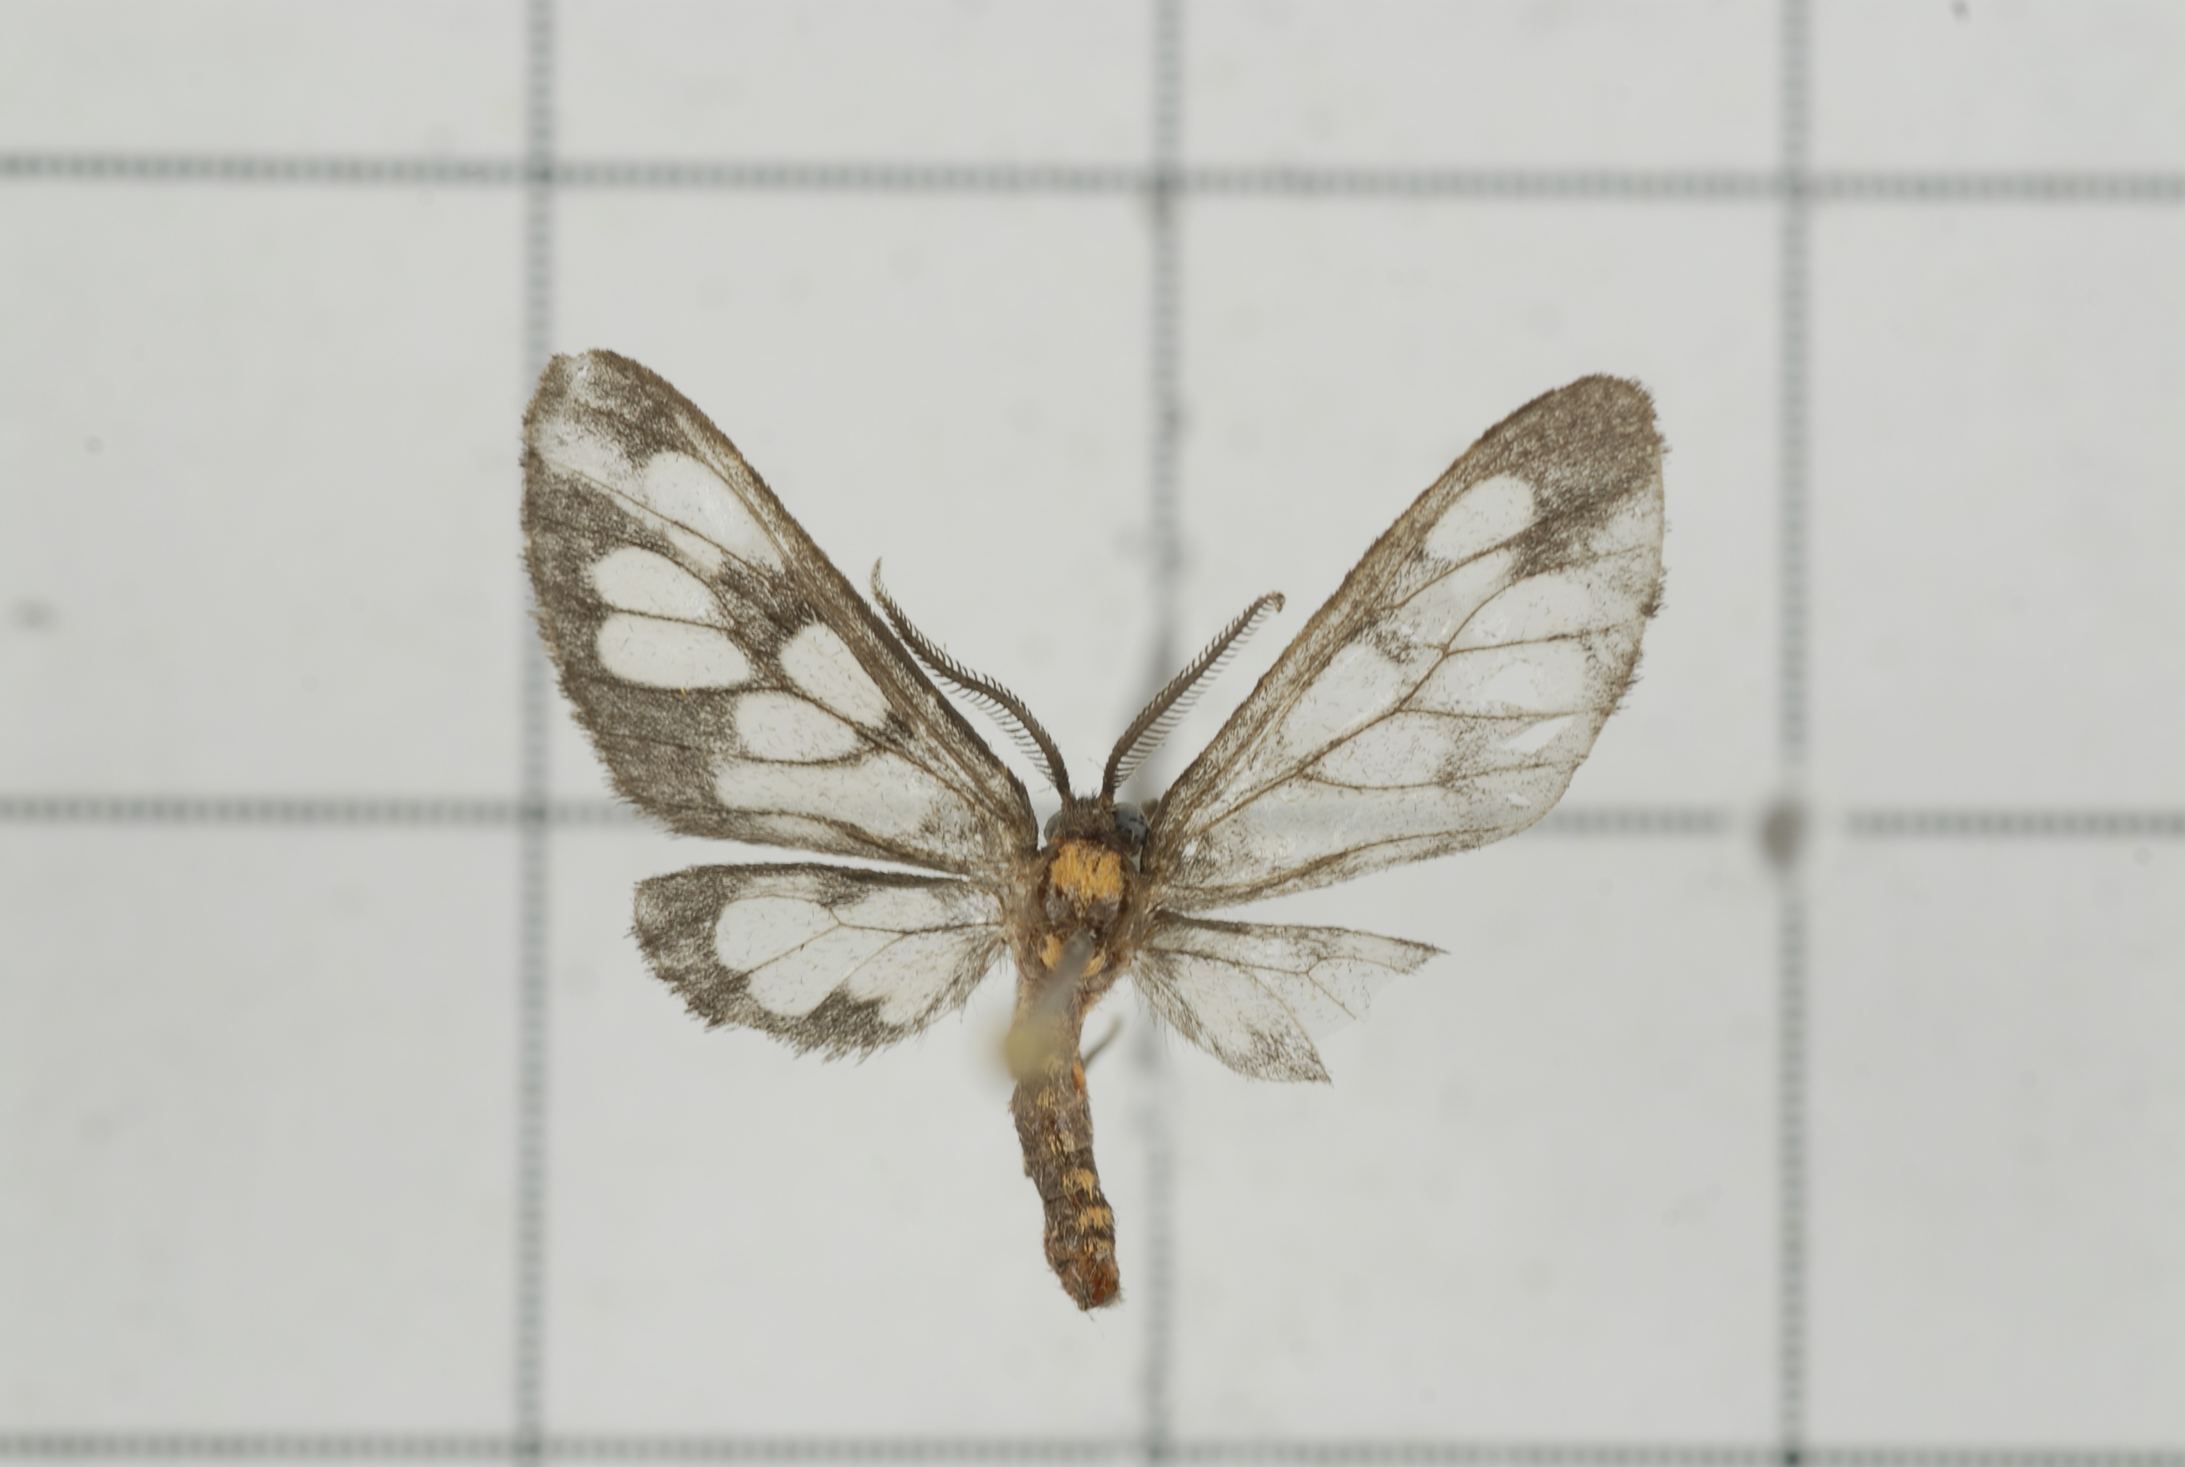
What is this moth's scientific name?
Eressa confinis finitima
